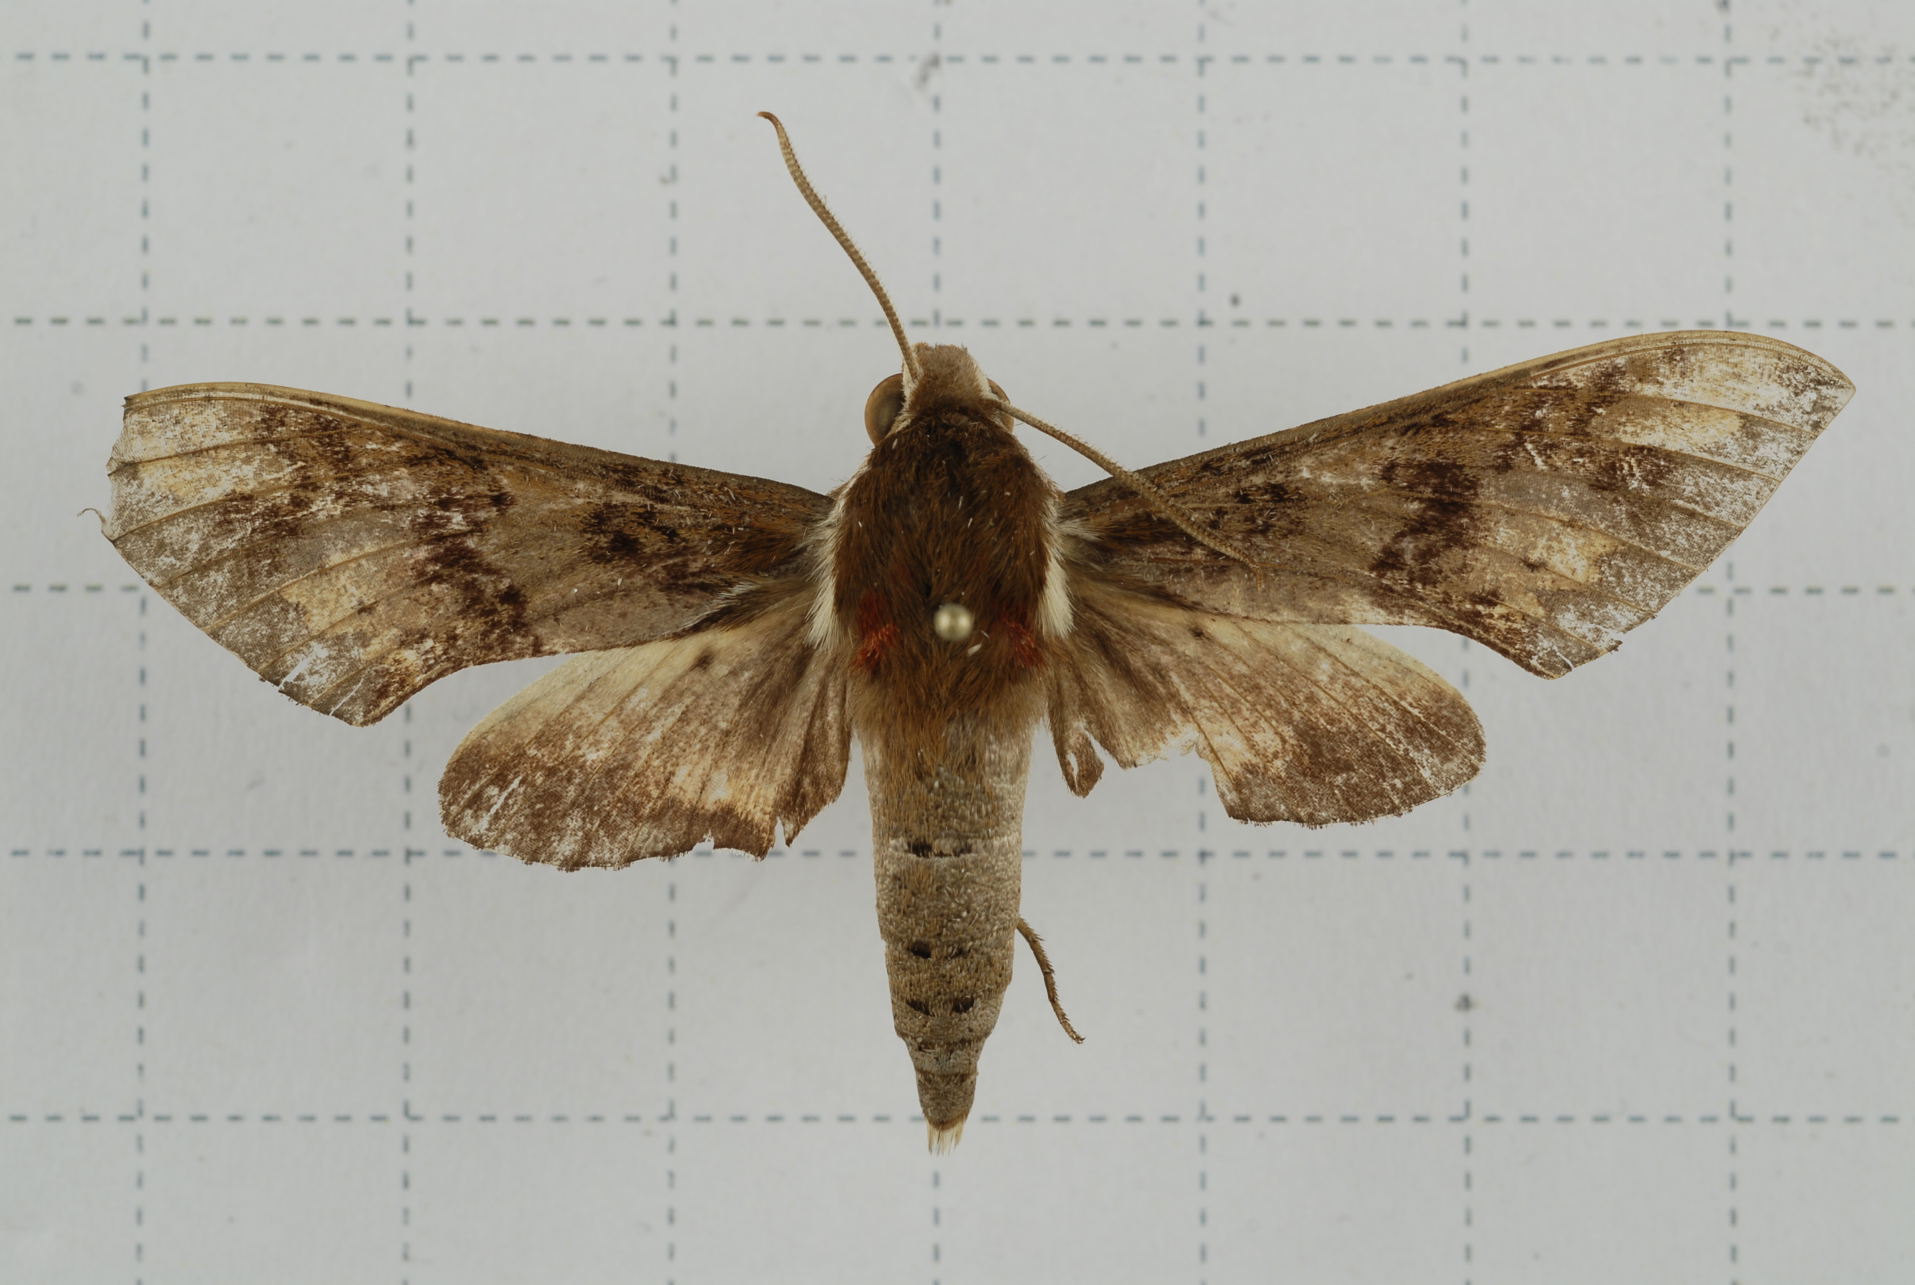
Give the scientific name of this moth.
Rhagastis binoculata
